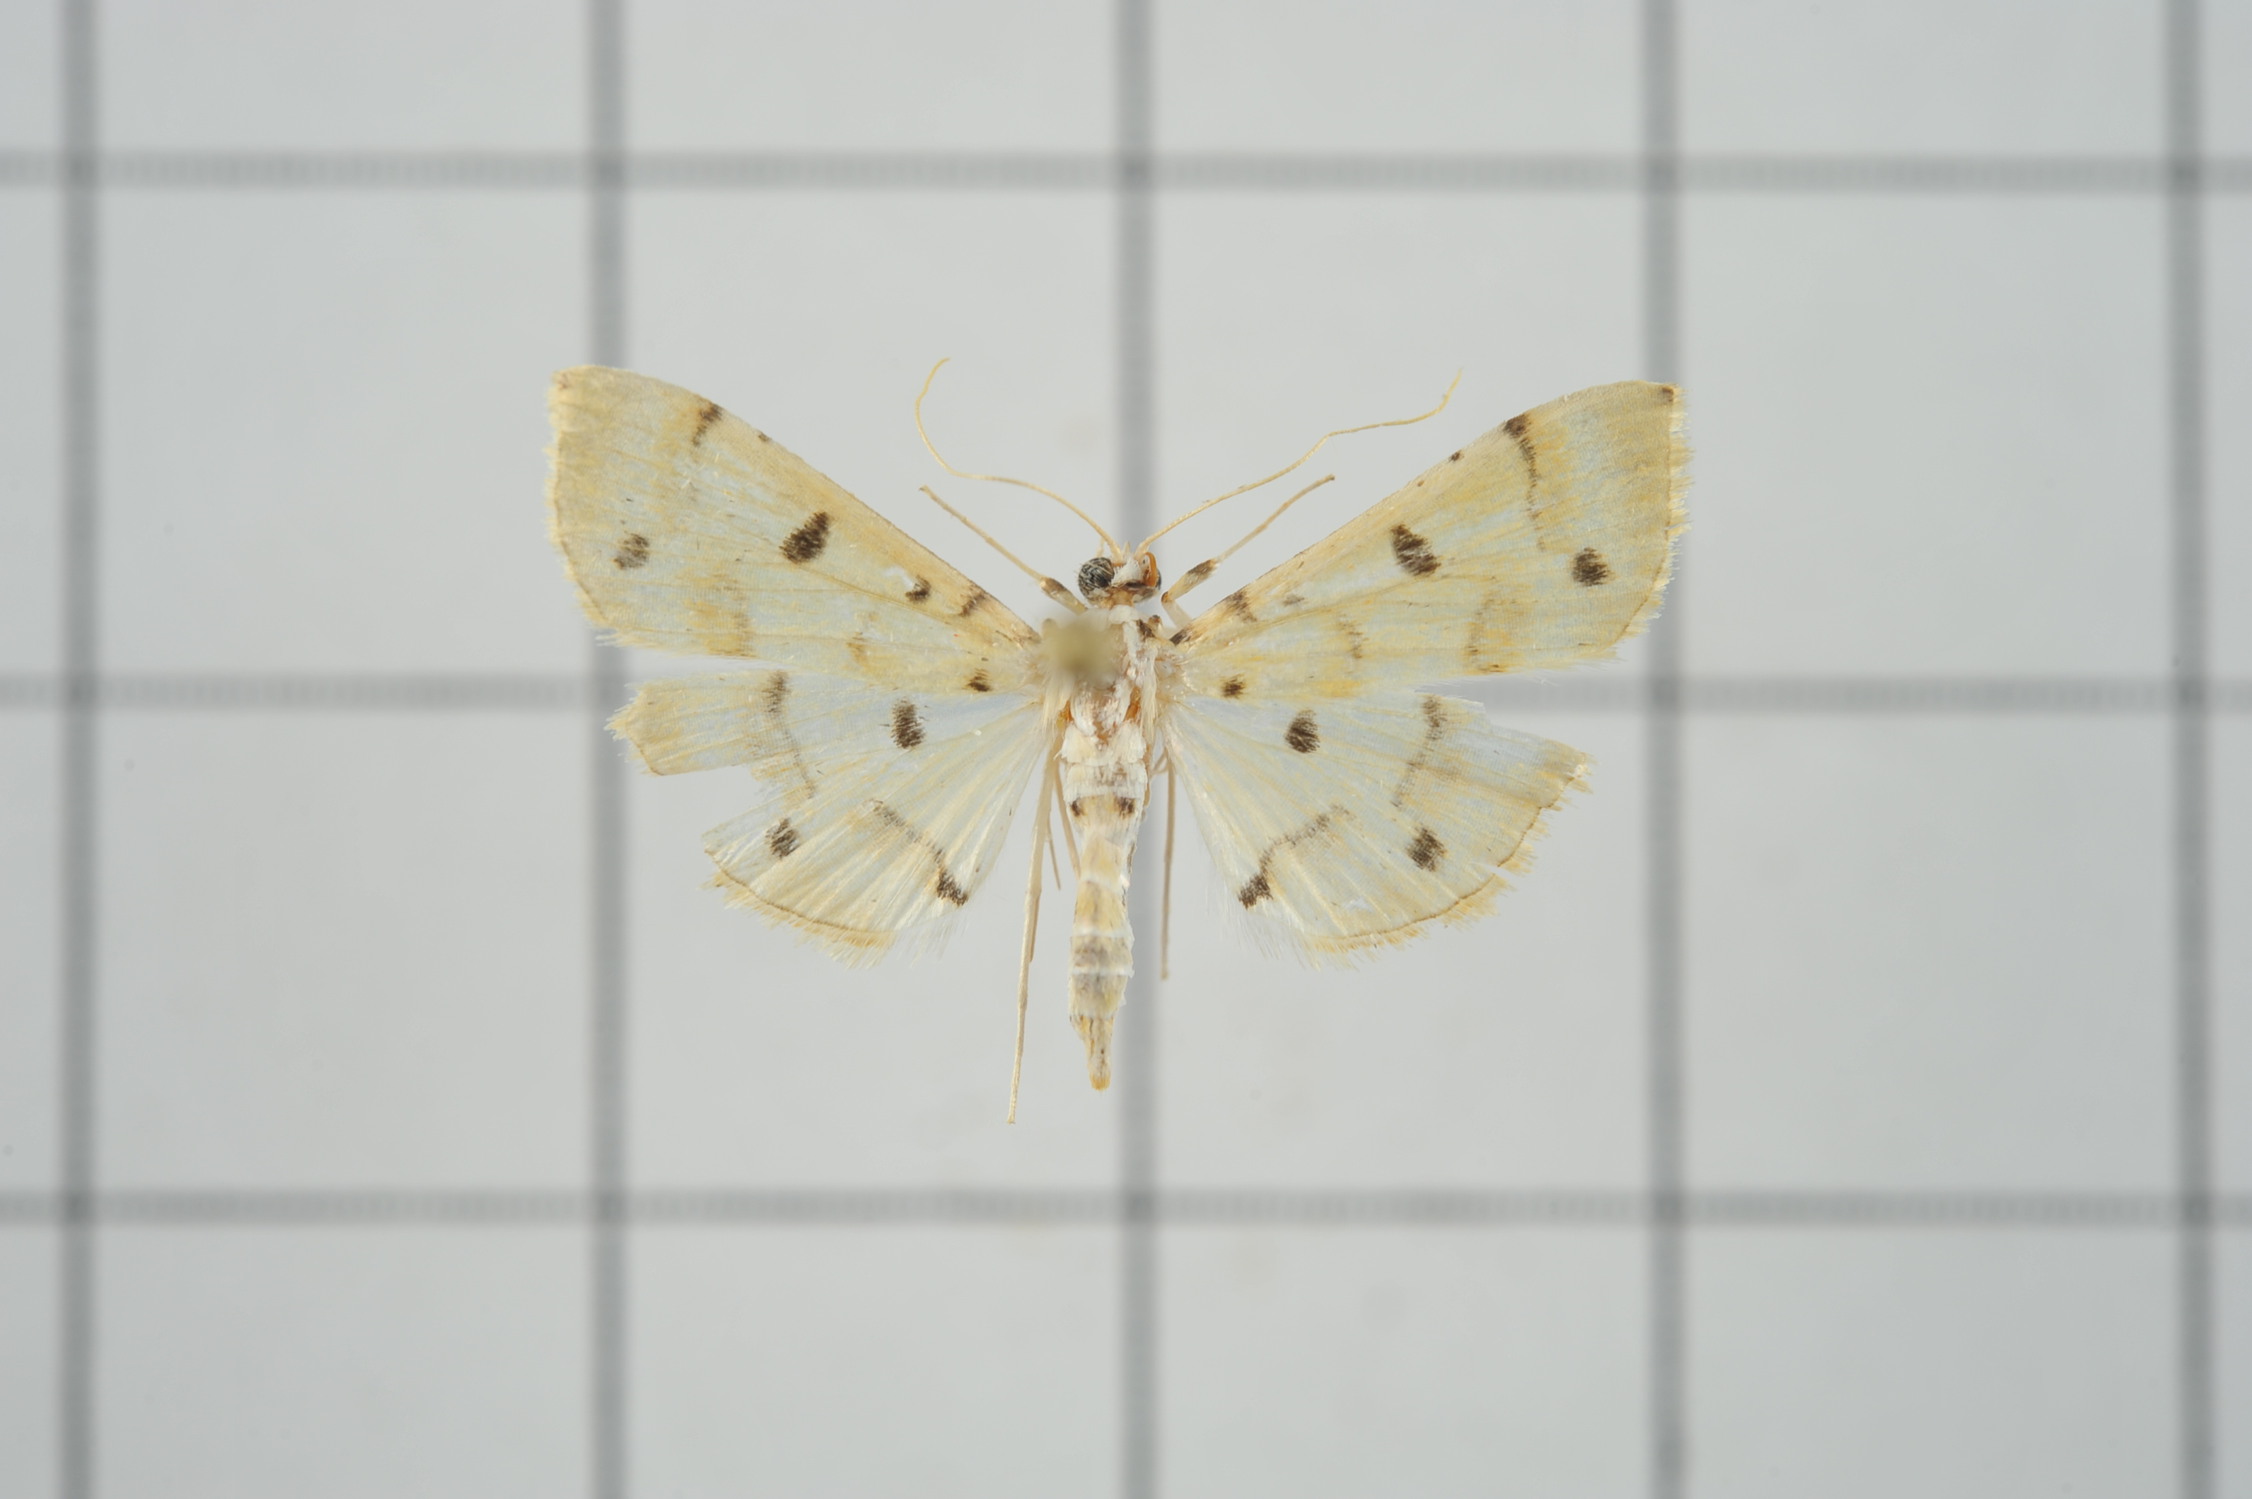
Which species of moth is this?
Pycnarmon aeriferalis
